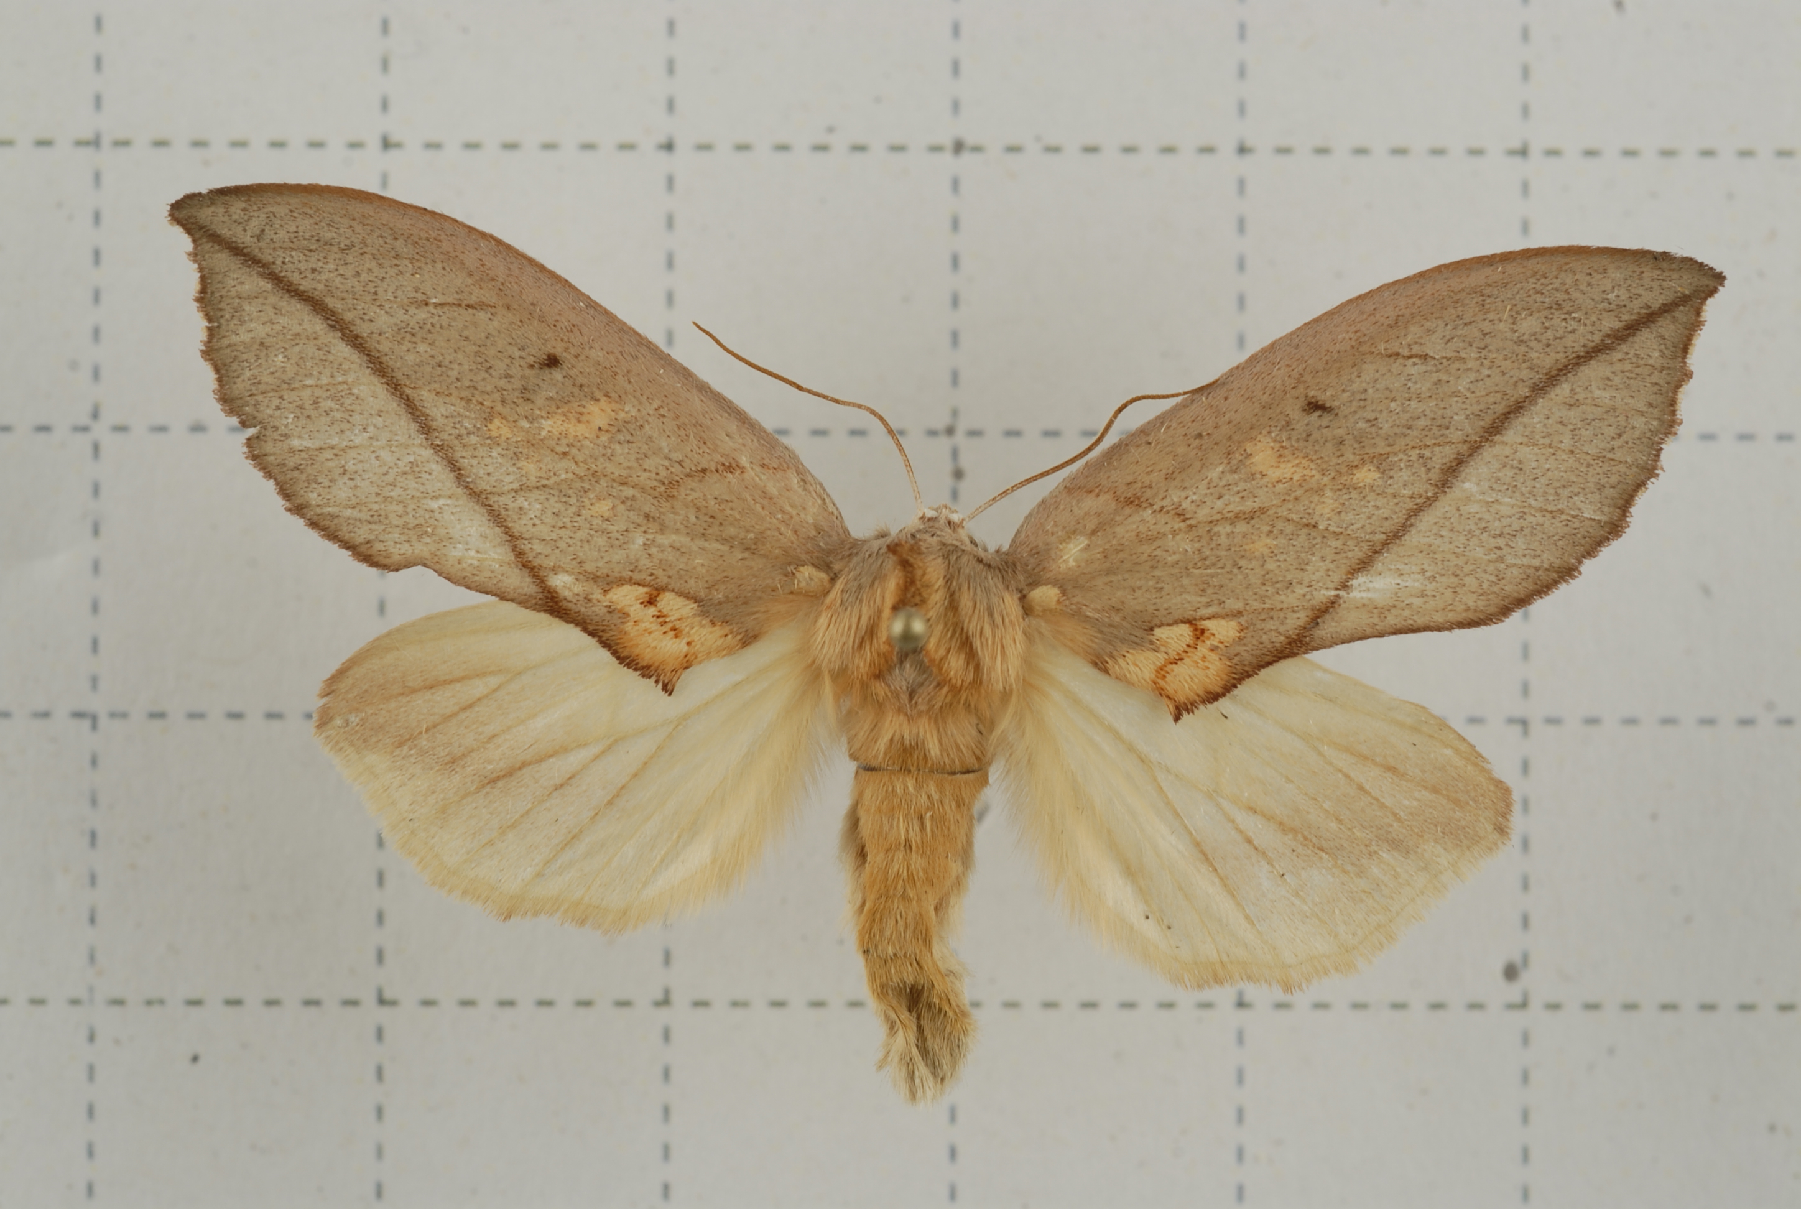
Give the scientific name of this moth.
Togaritensha curvilinea curvilinea
